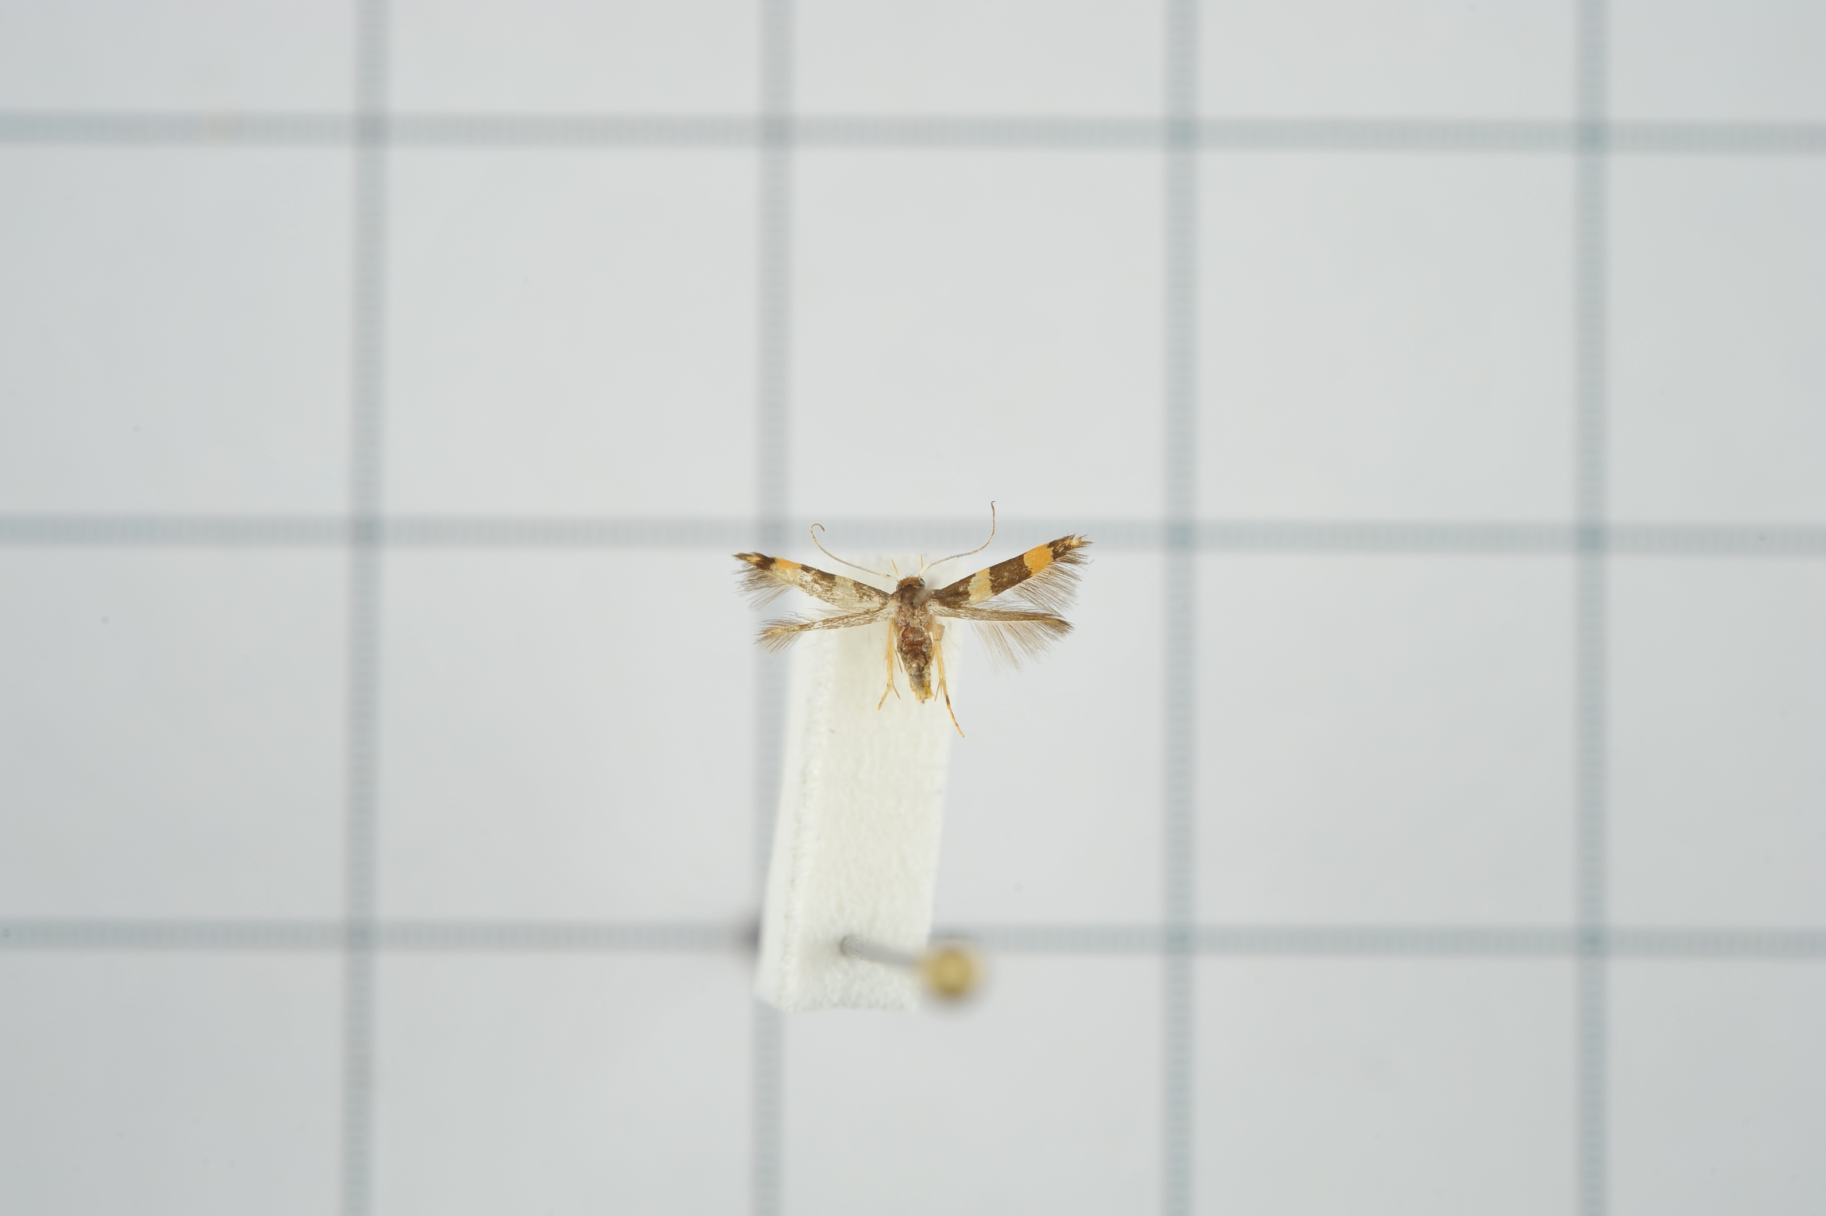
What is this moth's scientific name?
Stathmopoda callopis
